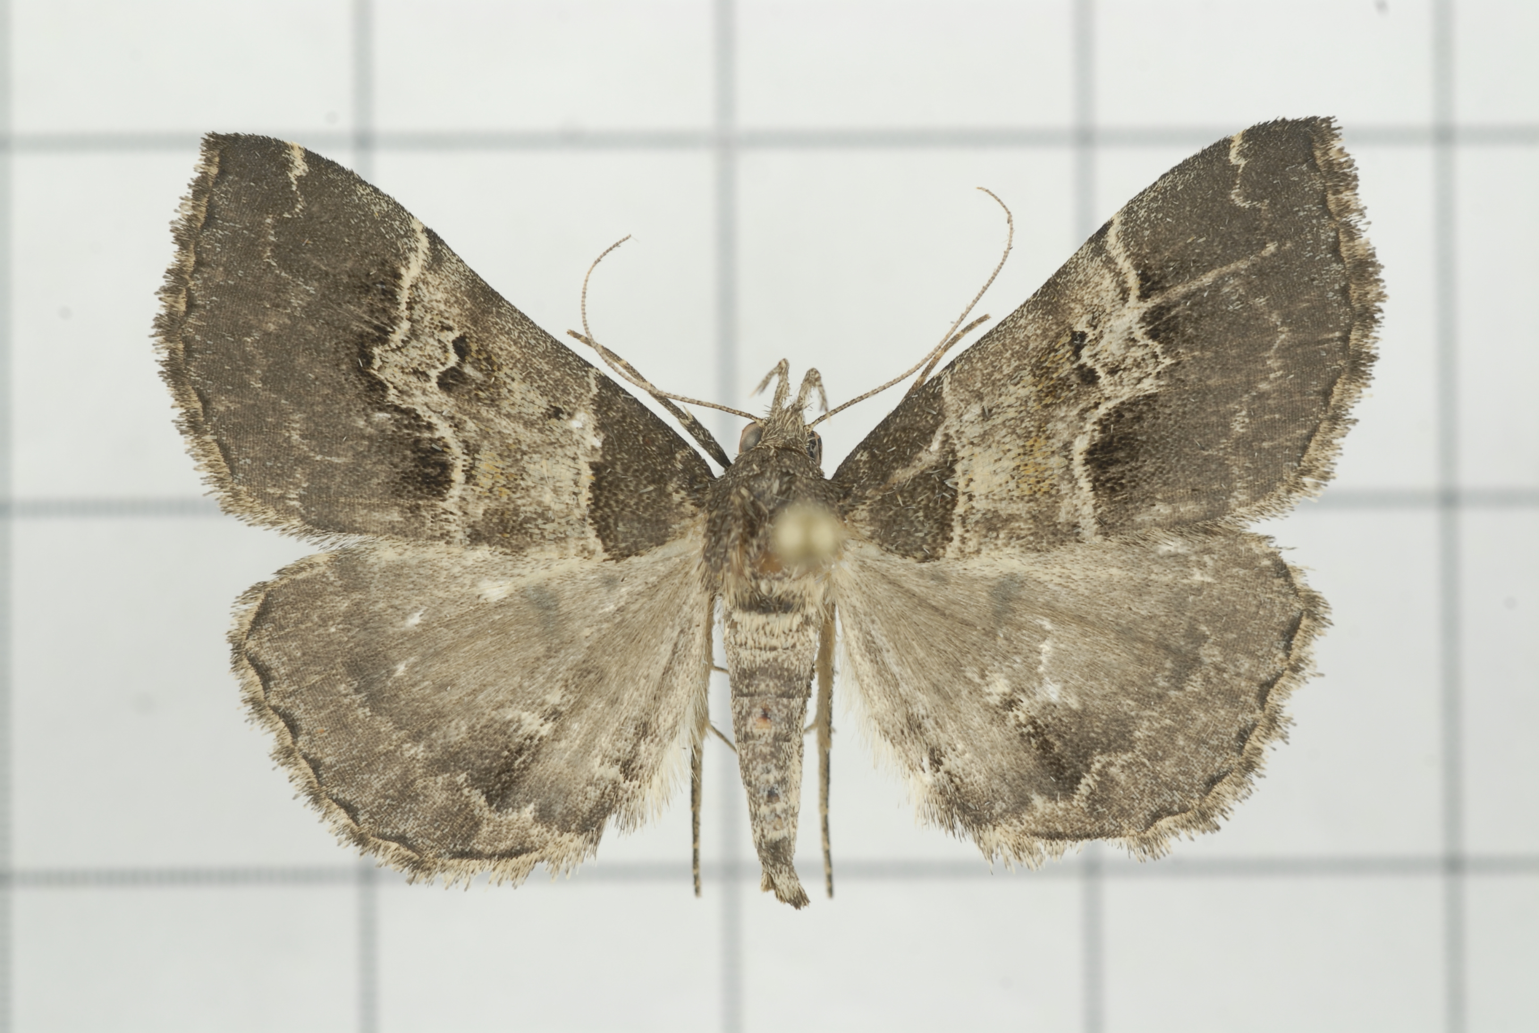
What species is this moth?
Bertula centralis
